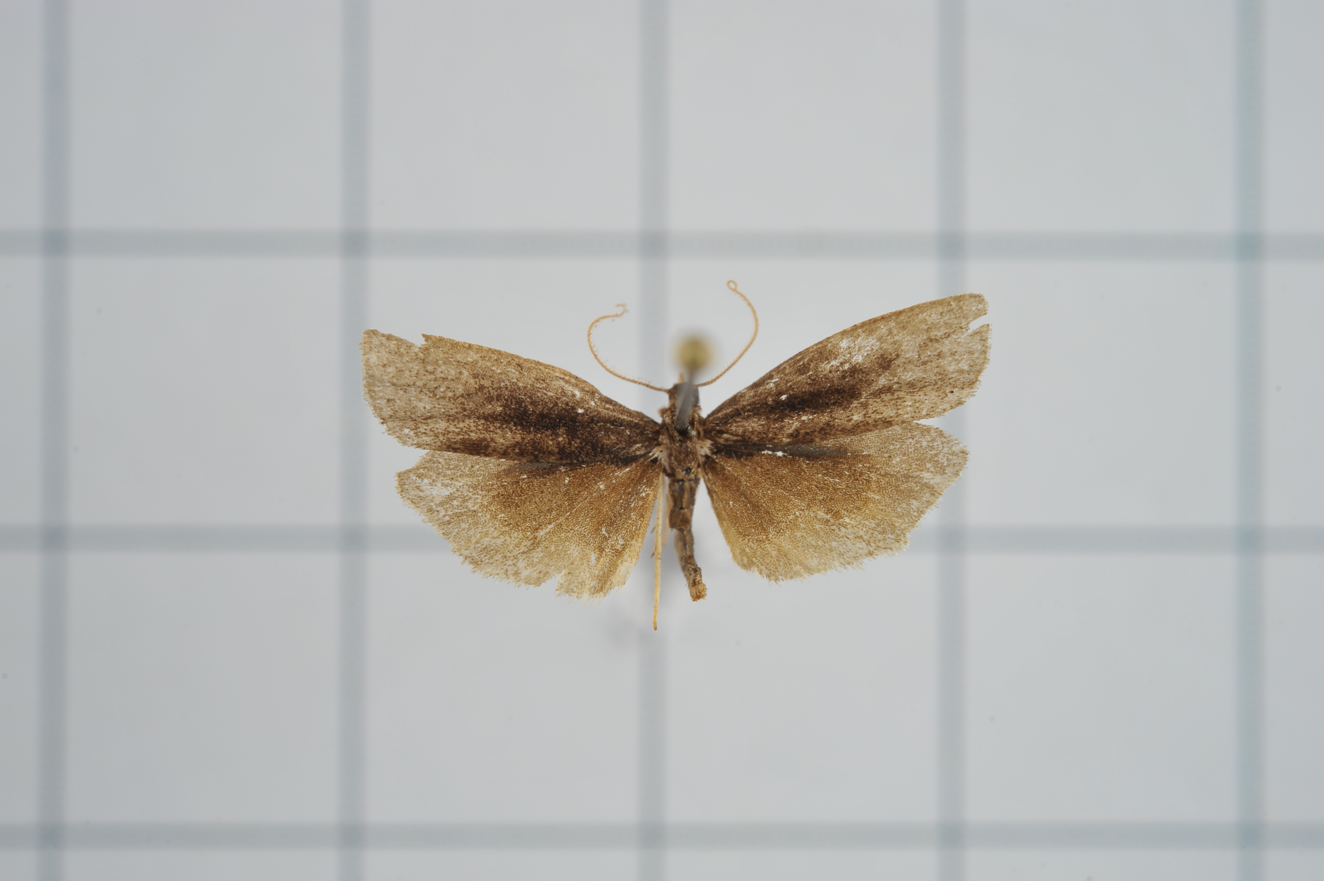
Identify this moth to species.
Blavia scoteola
